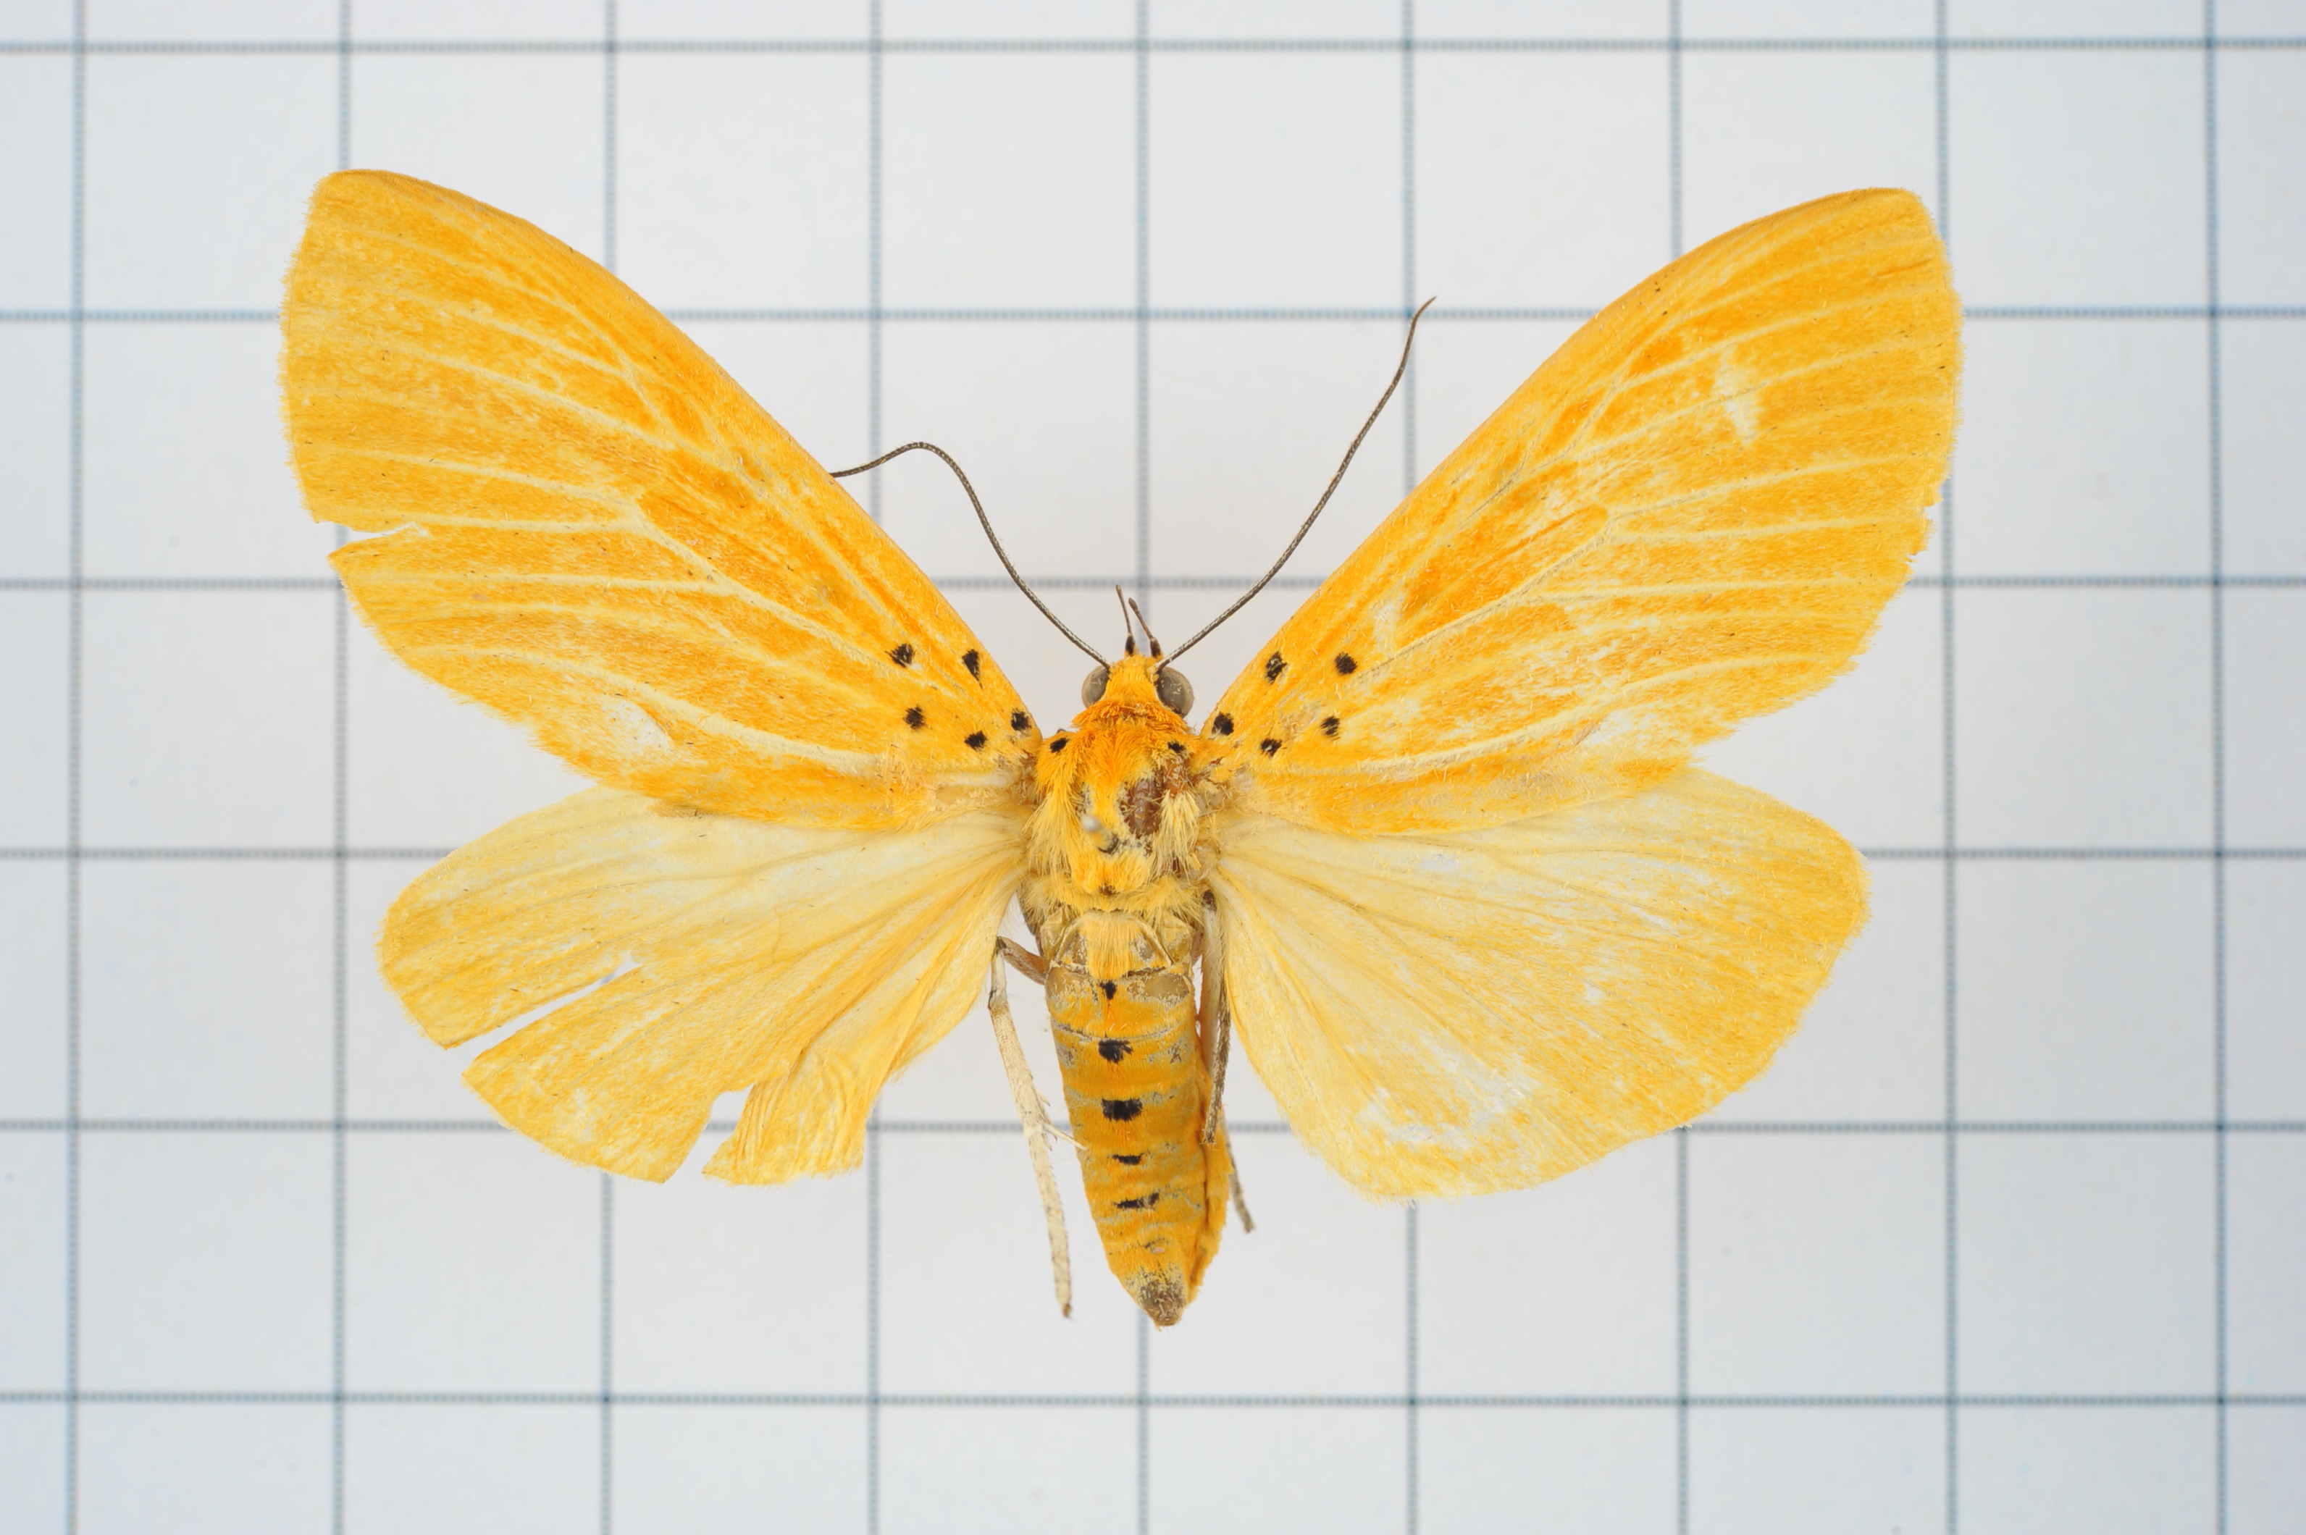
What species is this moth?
Asota egens confinis
